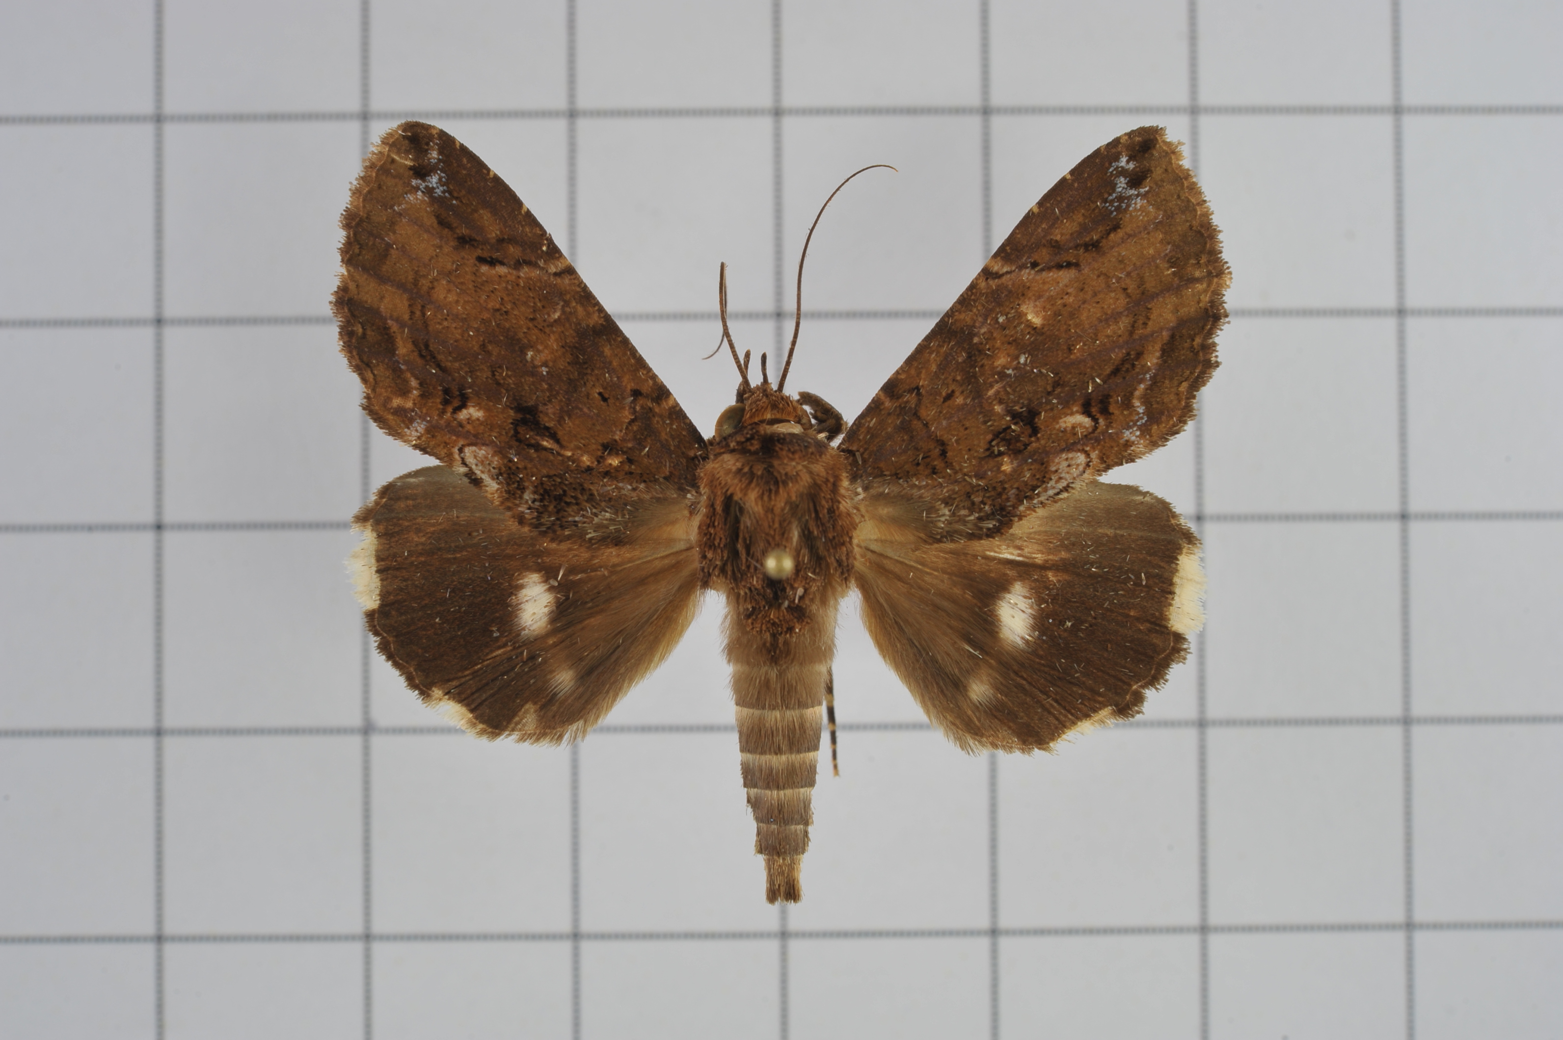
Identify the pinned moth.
Ercheia cyllaria
